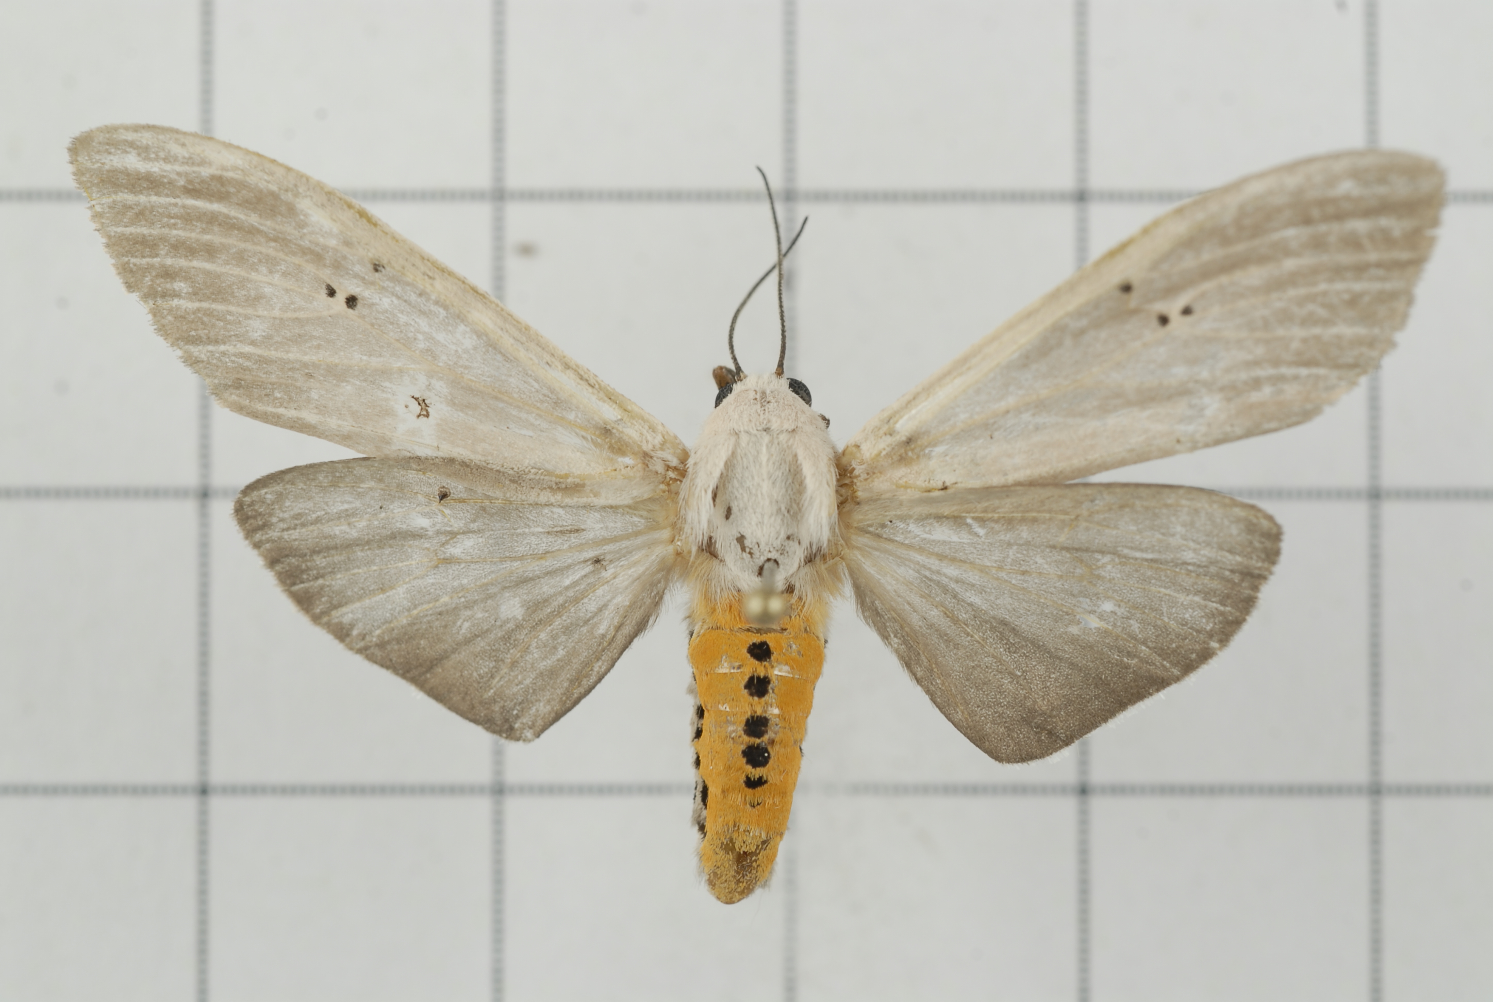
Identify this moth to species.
Creatonotos transiens koni
